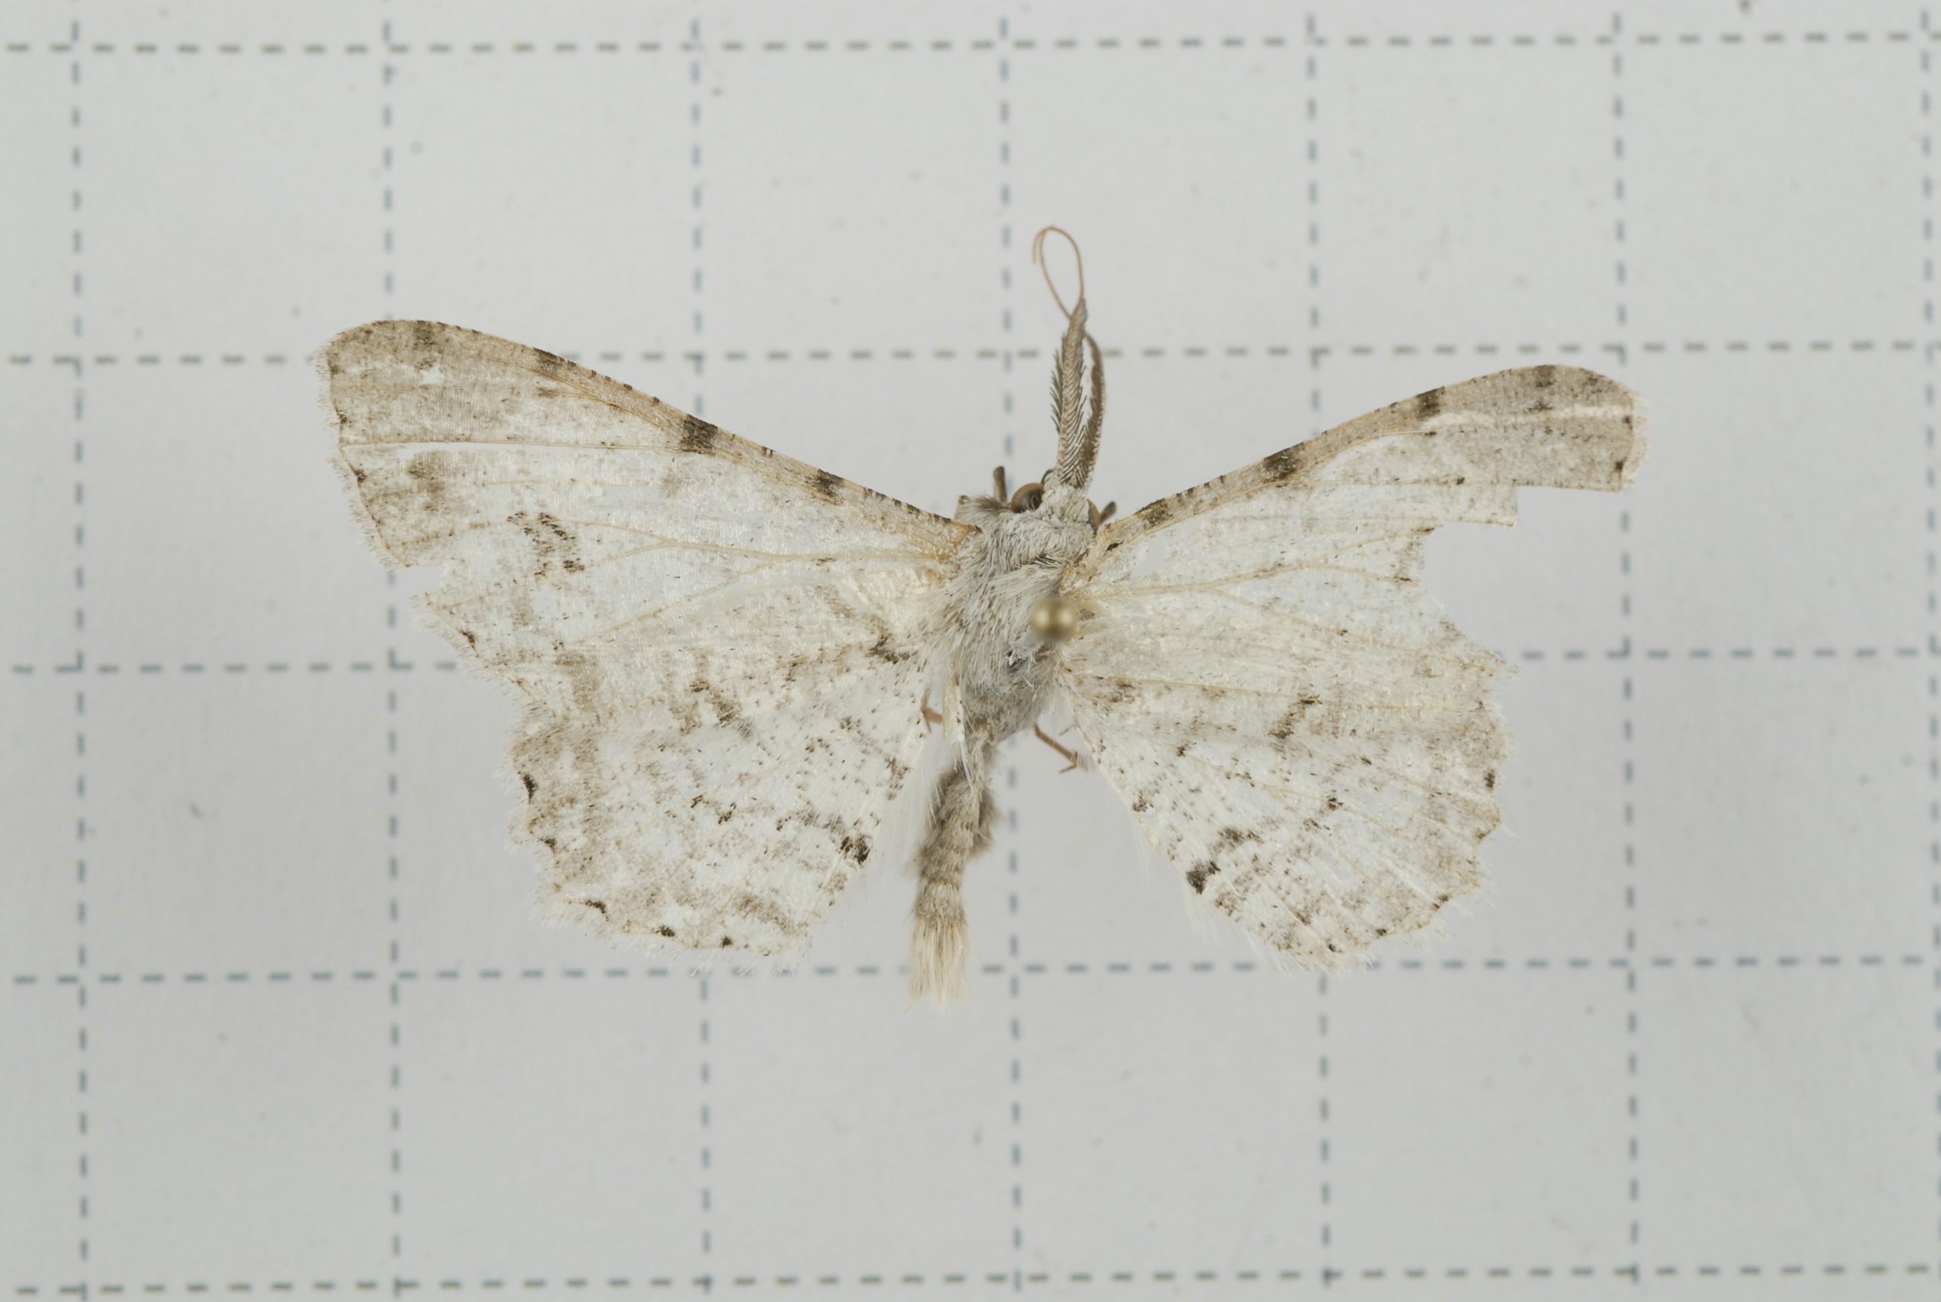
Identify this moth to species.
Lassaba parvalbidaria parvalbidaria
